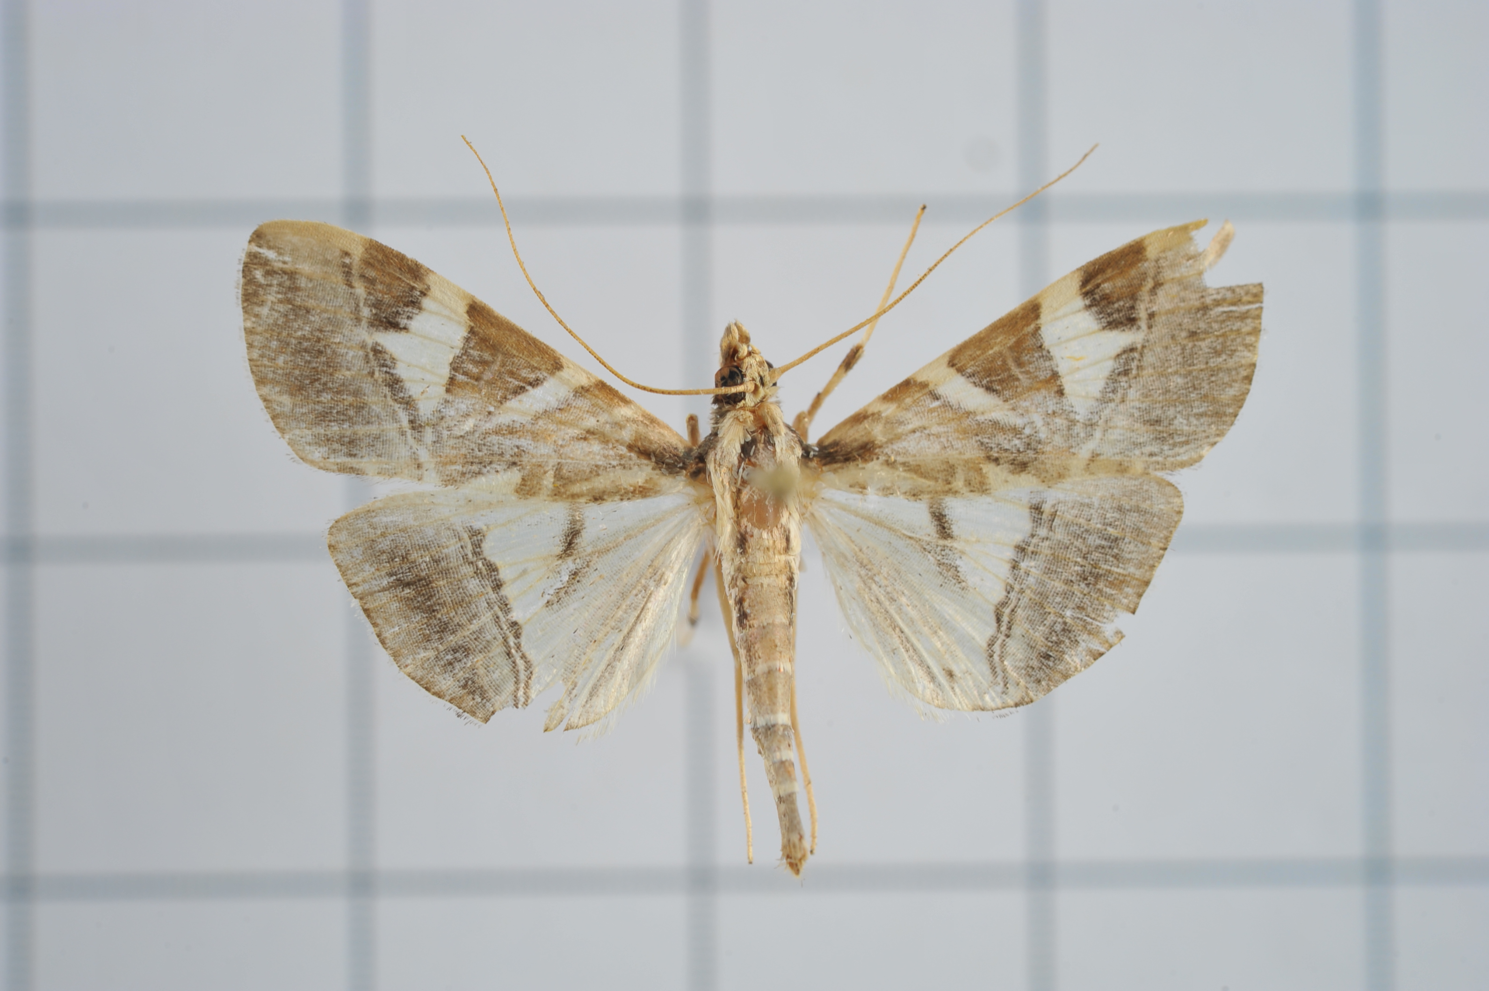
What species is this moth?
Agrioglypta fulguralis
